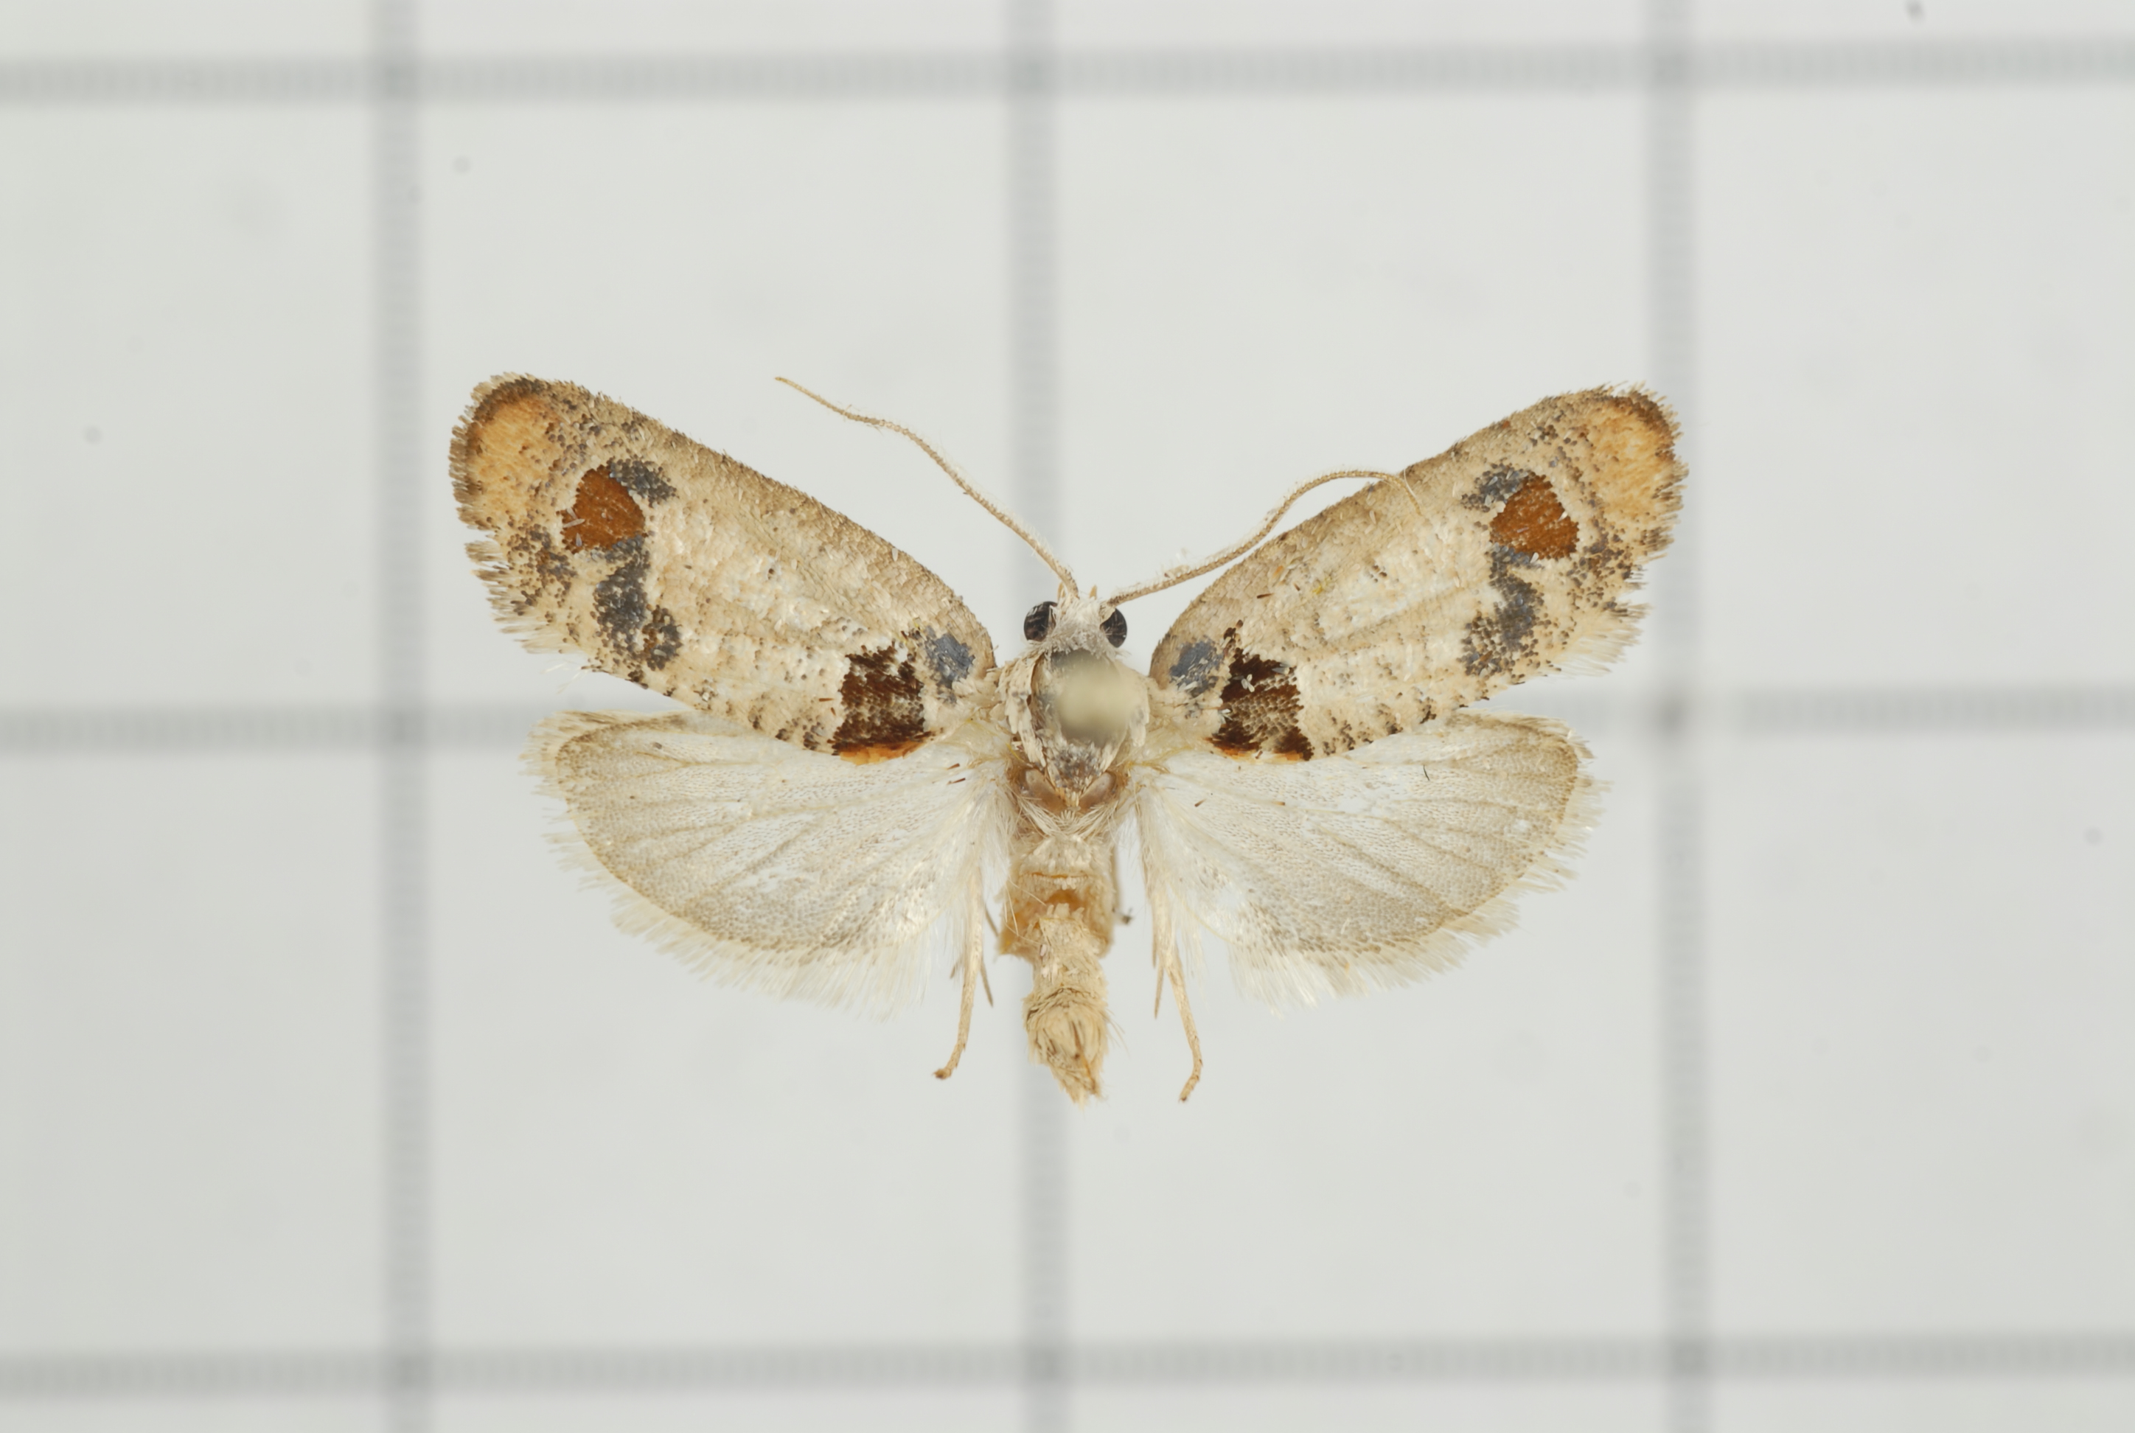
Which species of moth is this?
Terthreutis dousticta
